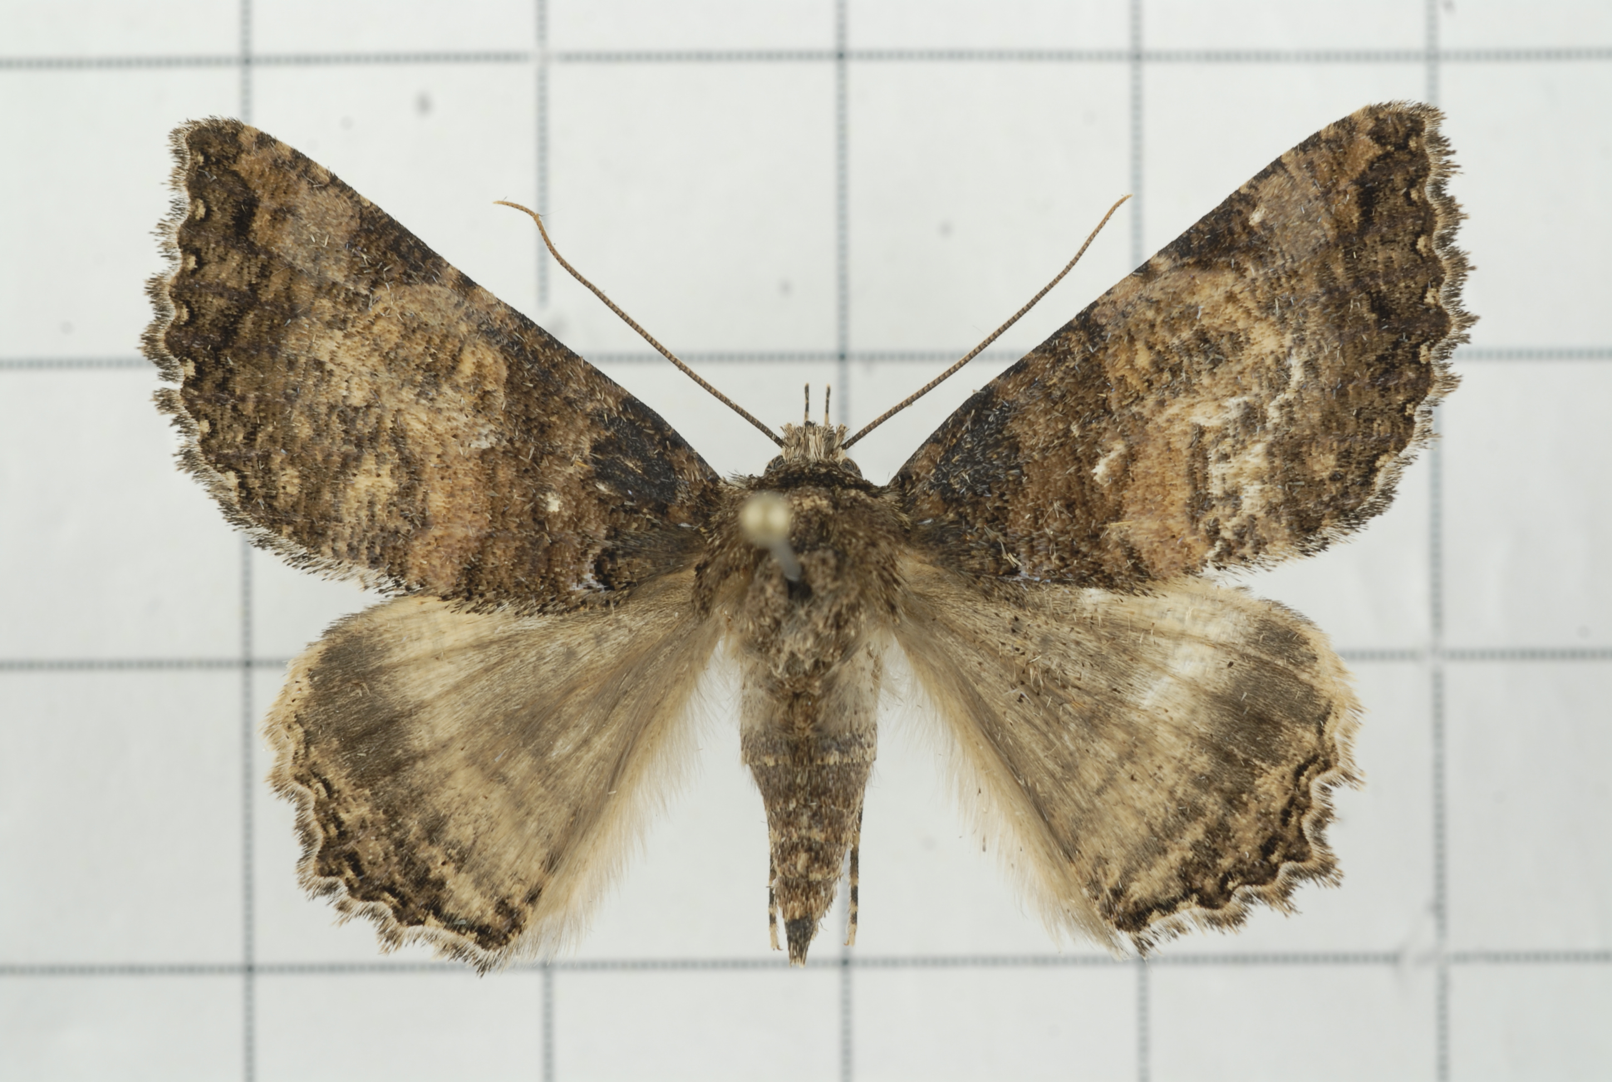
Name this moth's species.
Daddala lucilla
